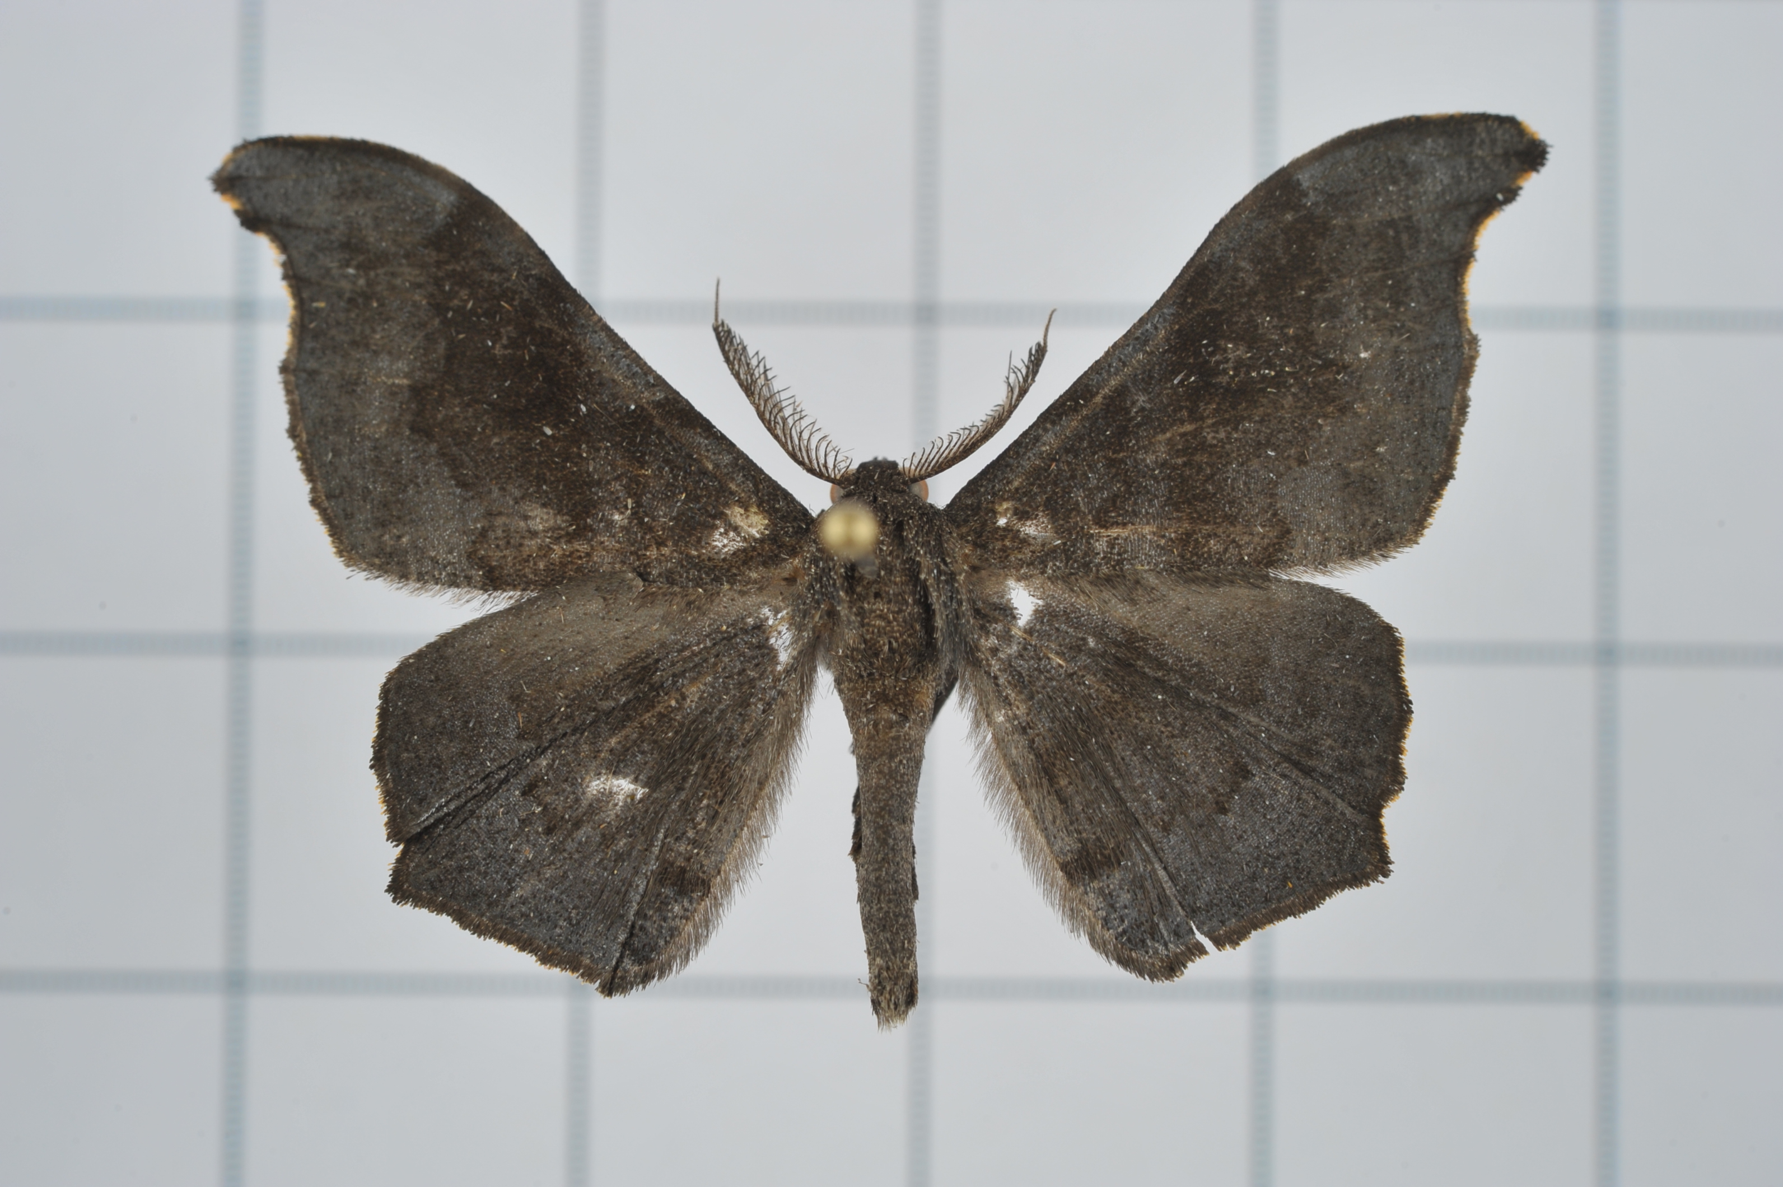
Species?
Hyposidra talaca talaca
